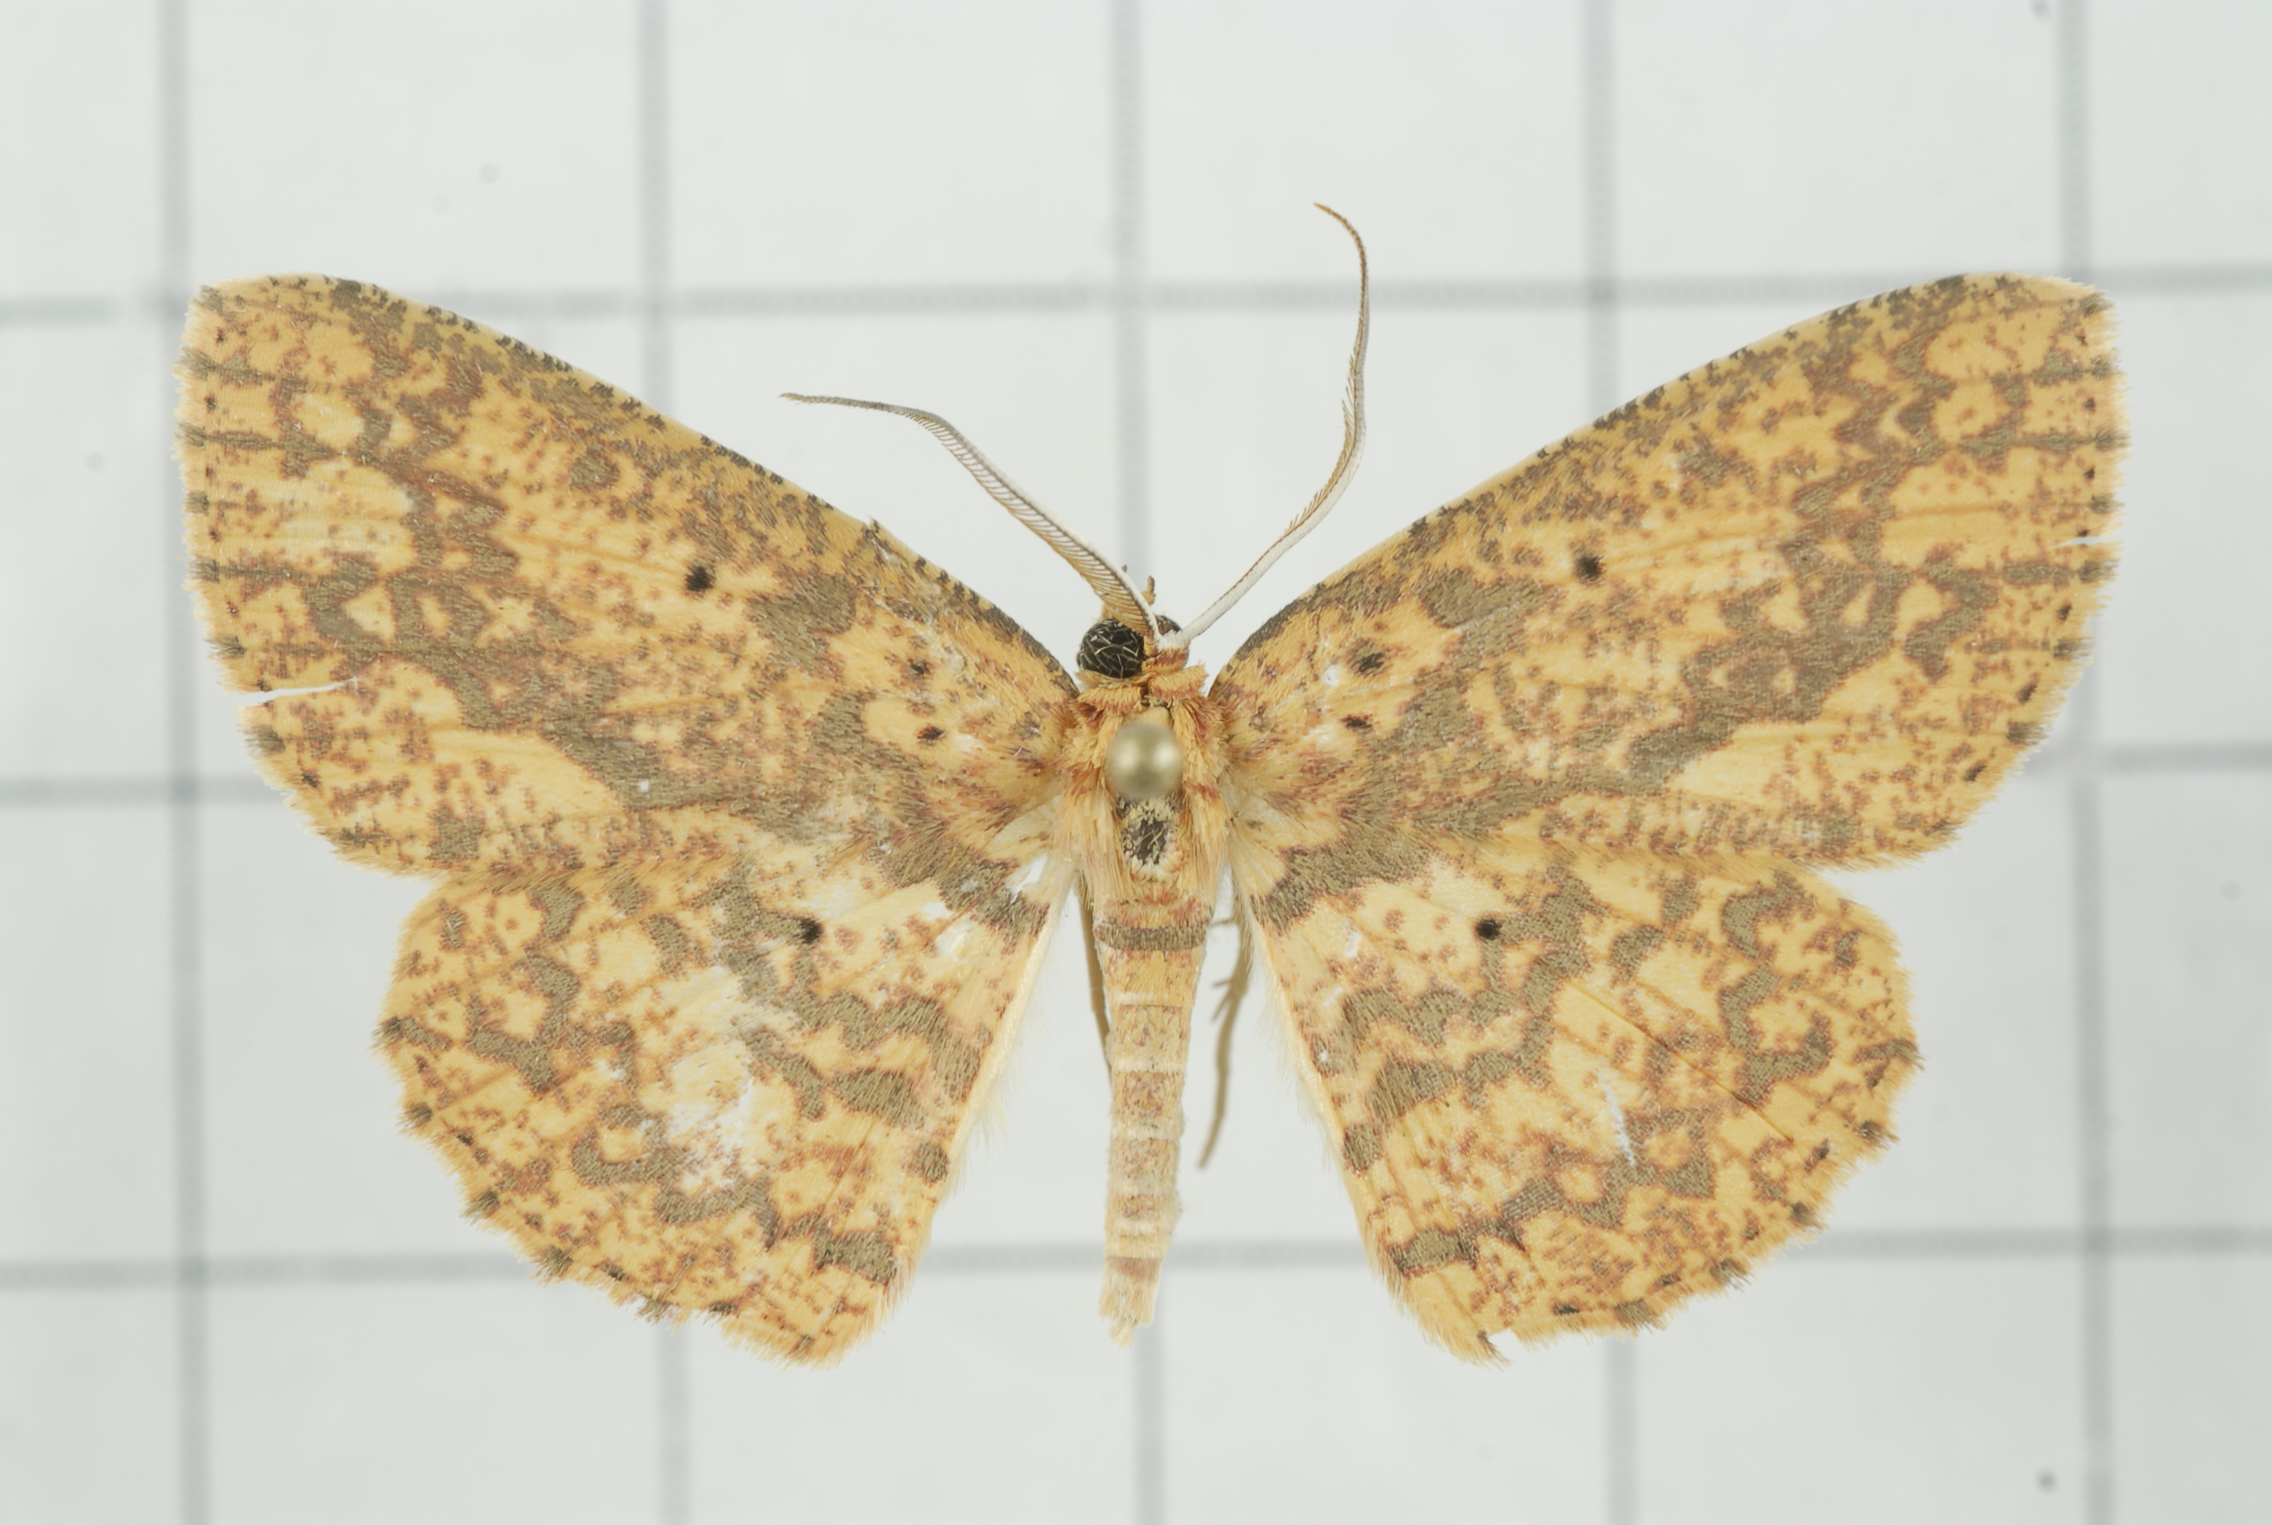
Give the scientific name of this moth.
Borbacha pardaria
